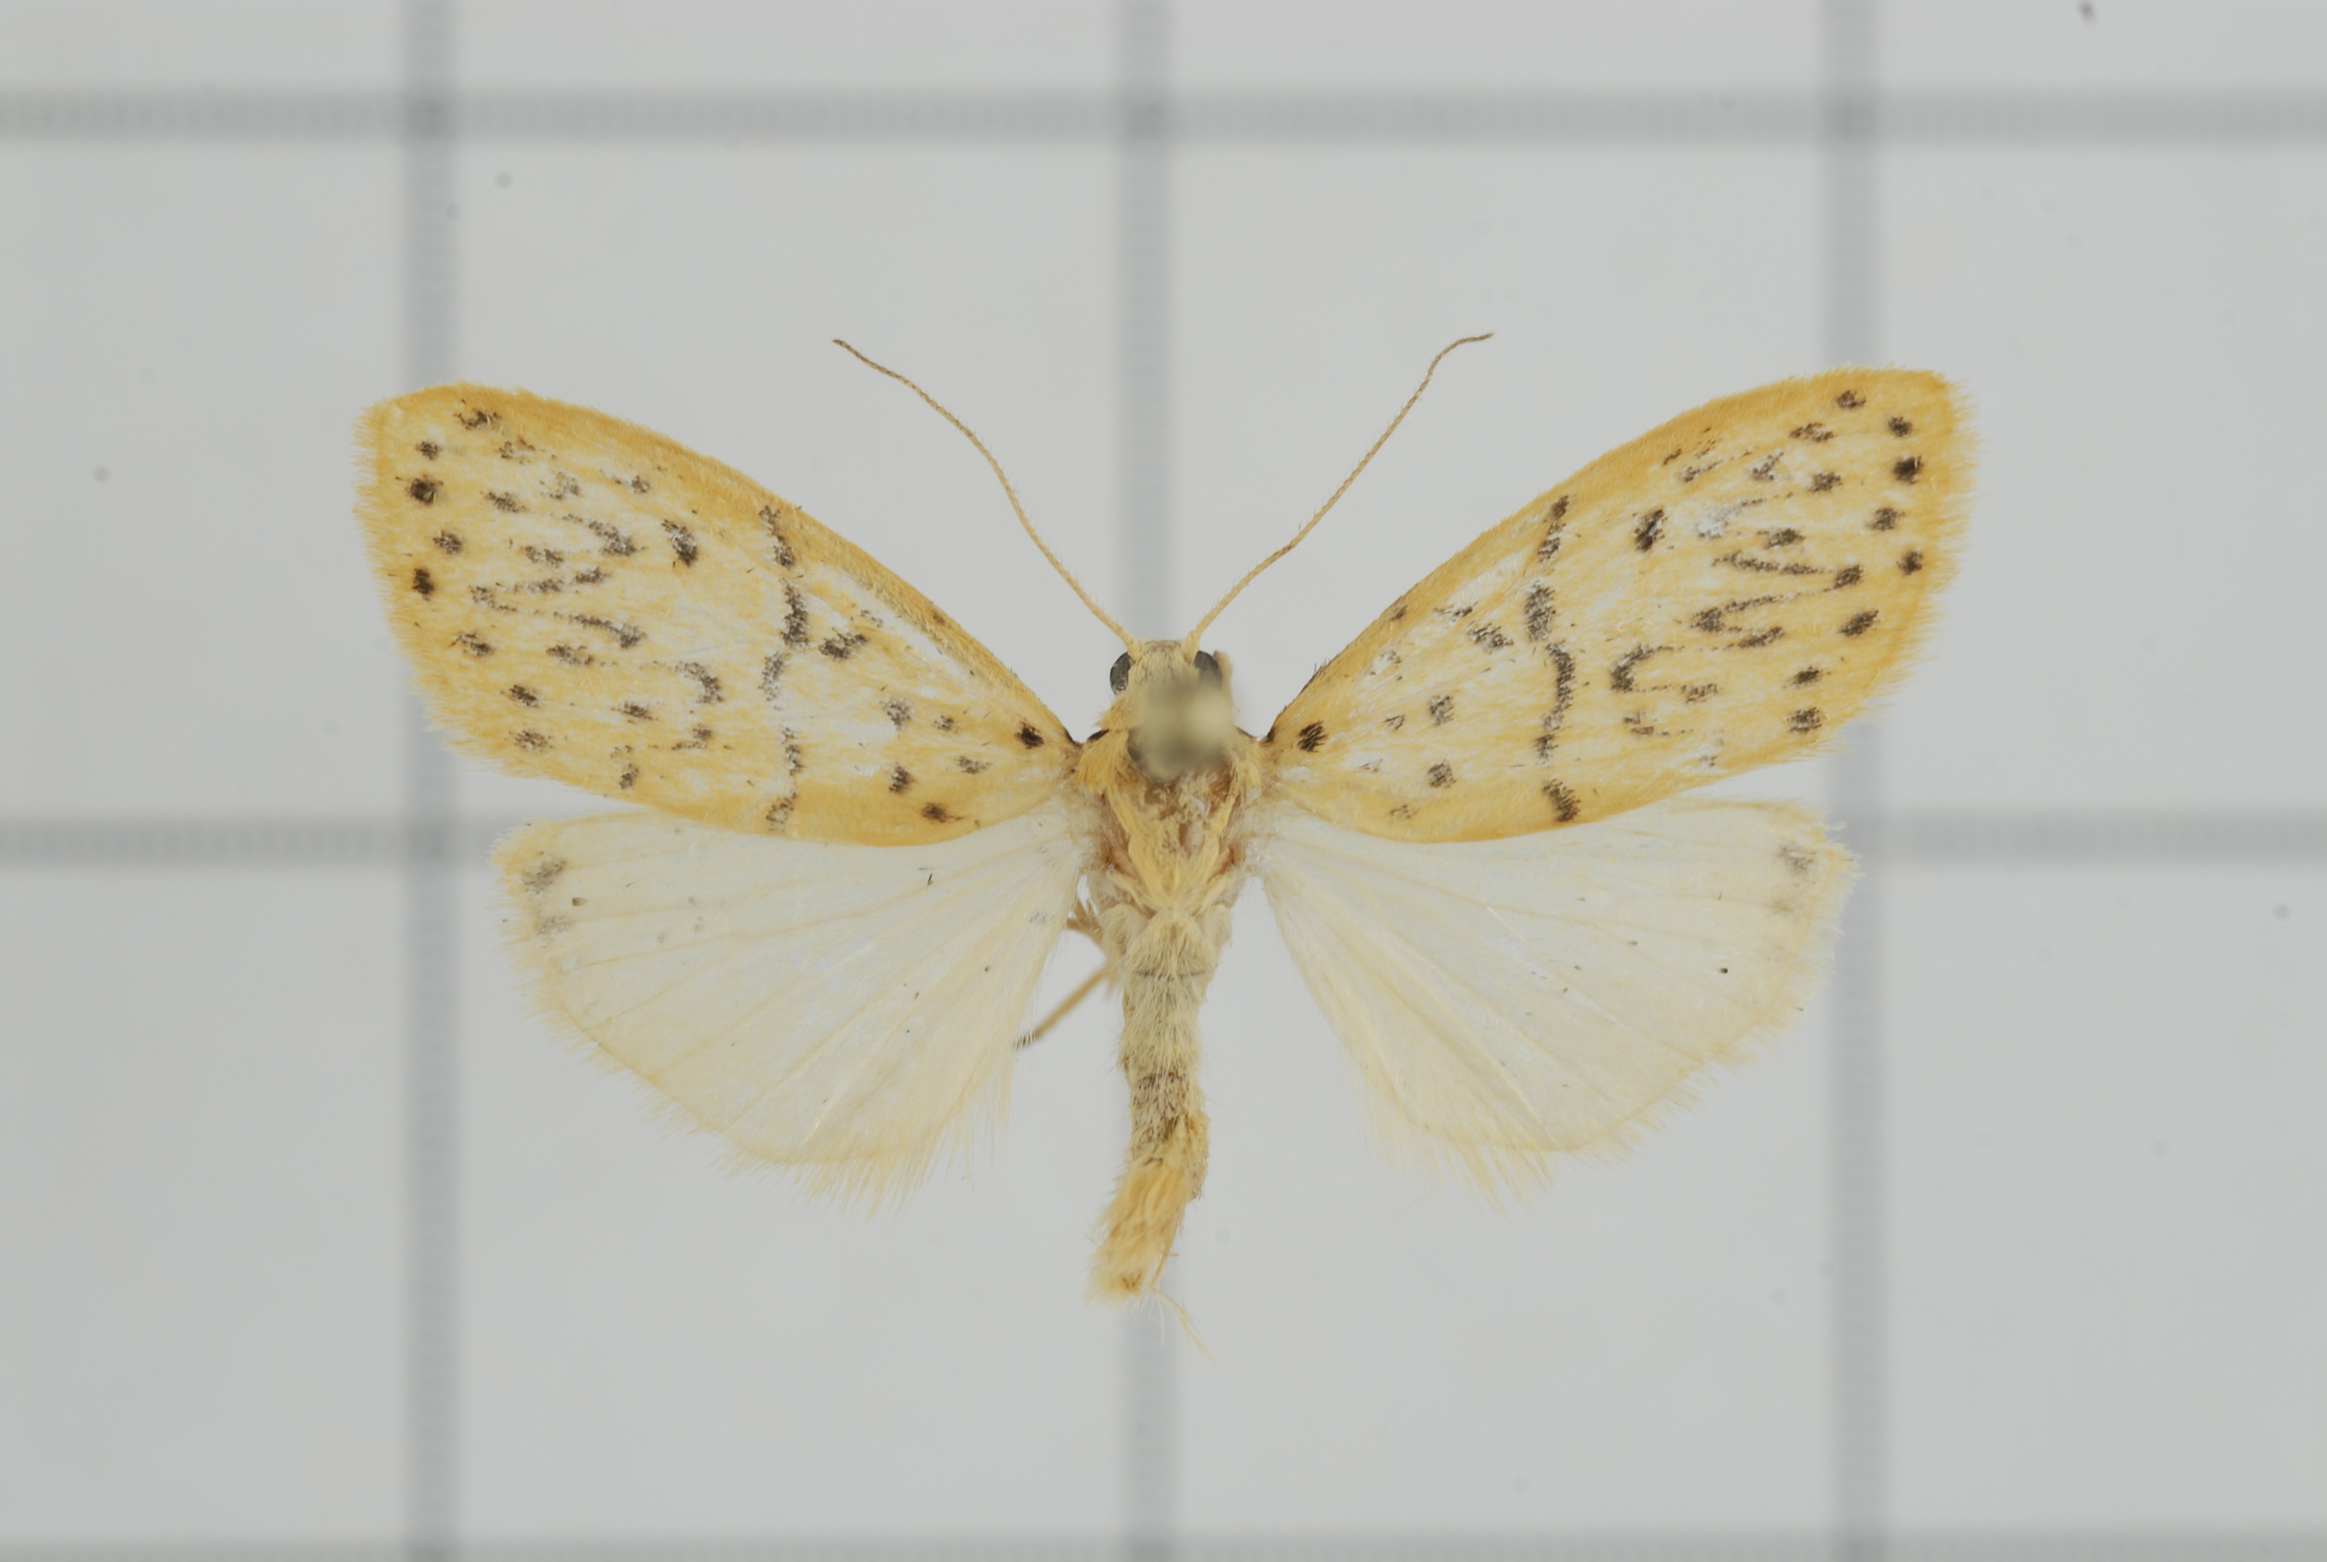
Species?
Huangilene kutzscheri
